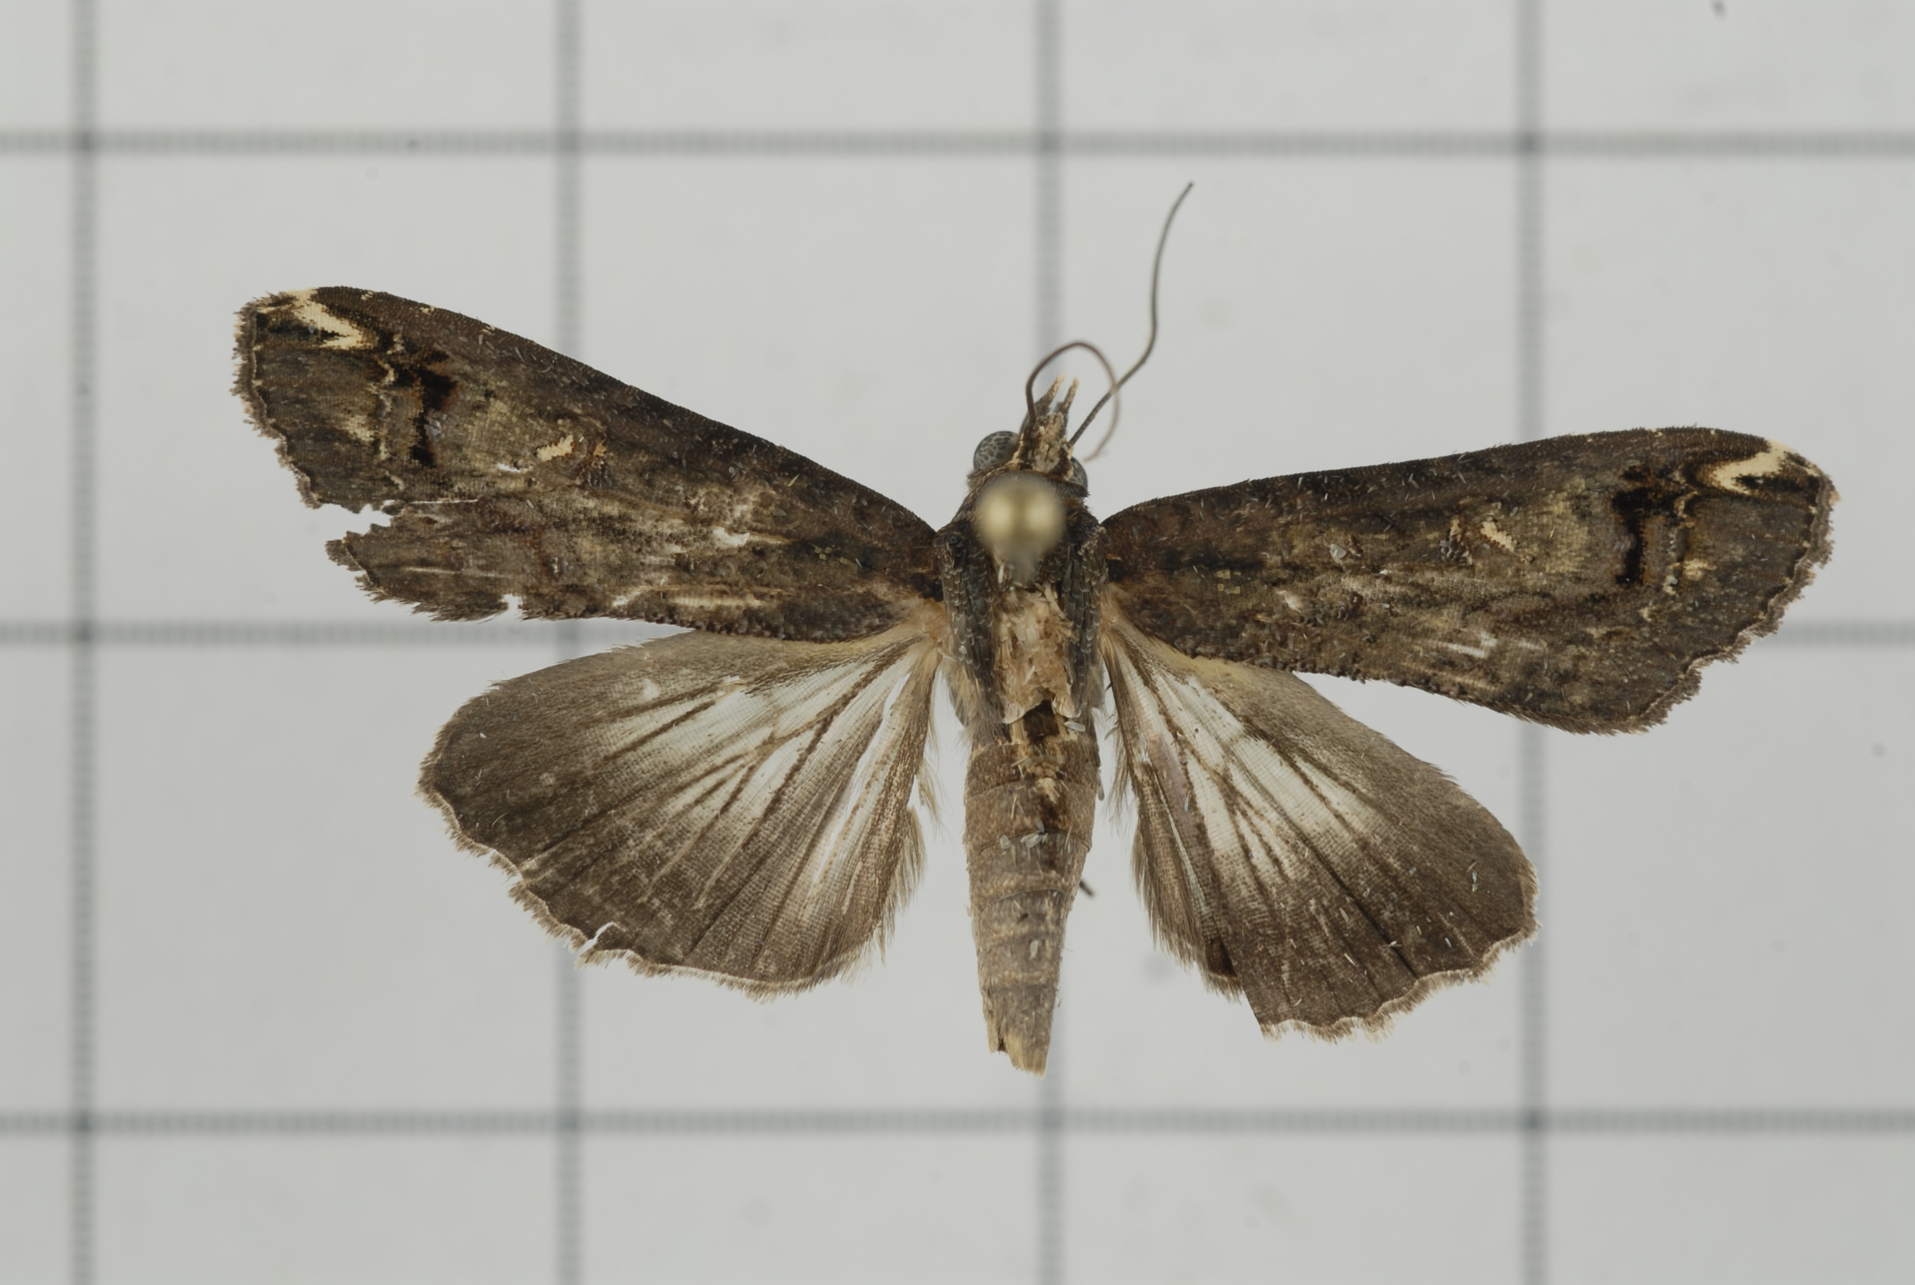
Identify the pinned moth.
Lophoptera brunnama
